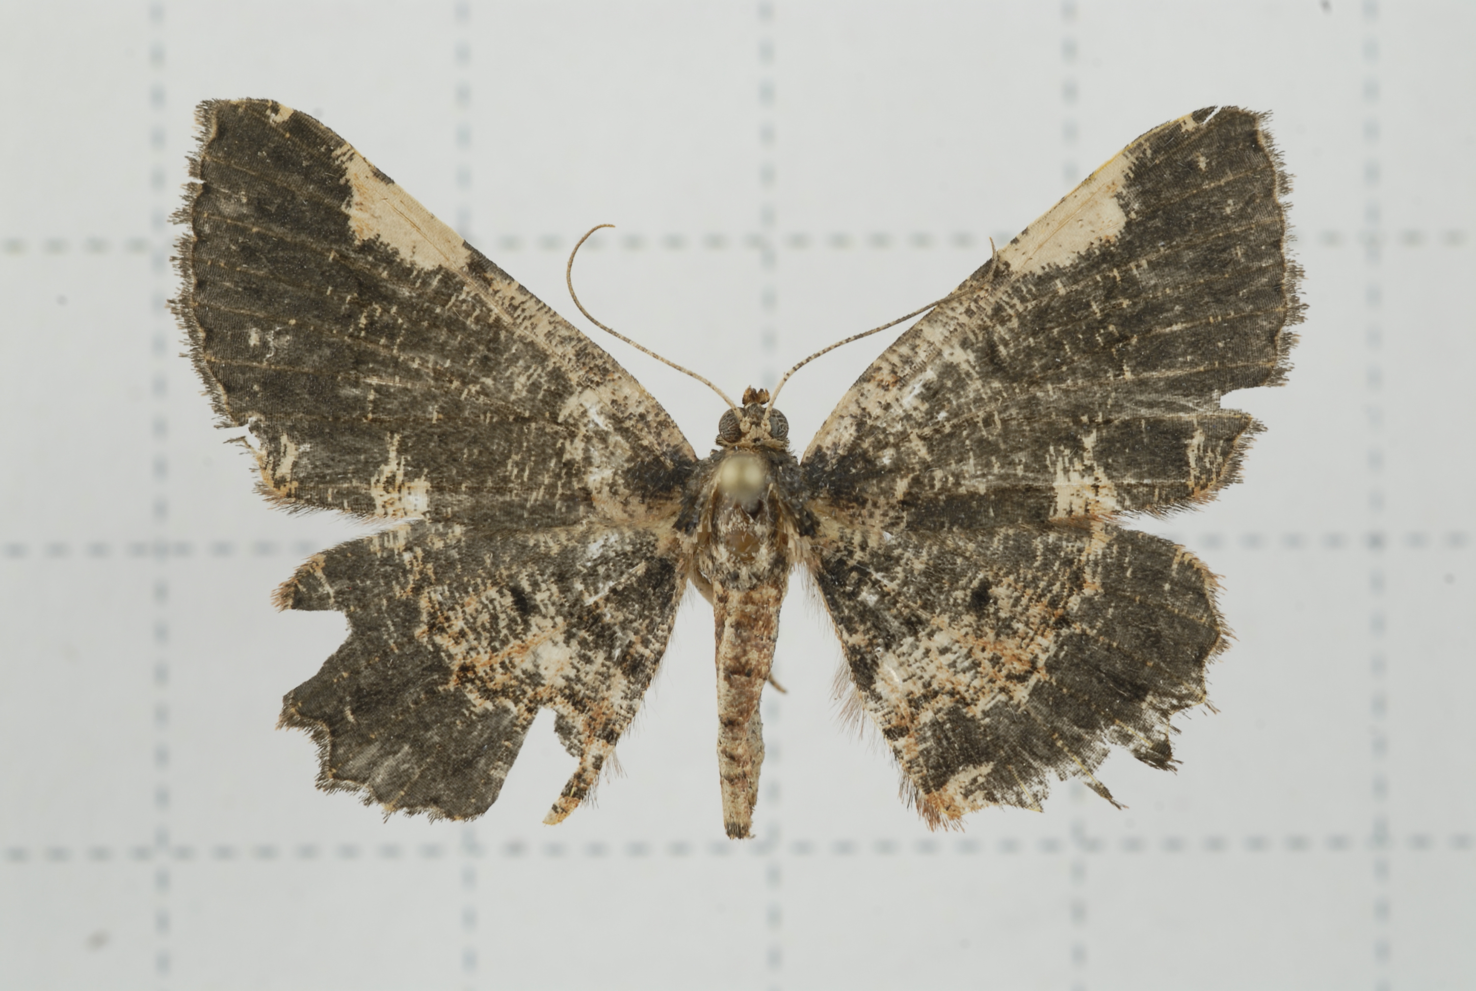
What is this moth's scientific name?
Abaciscus costimacula
